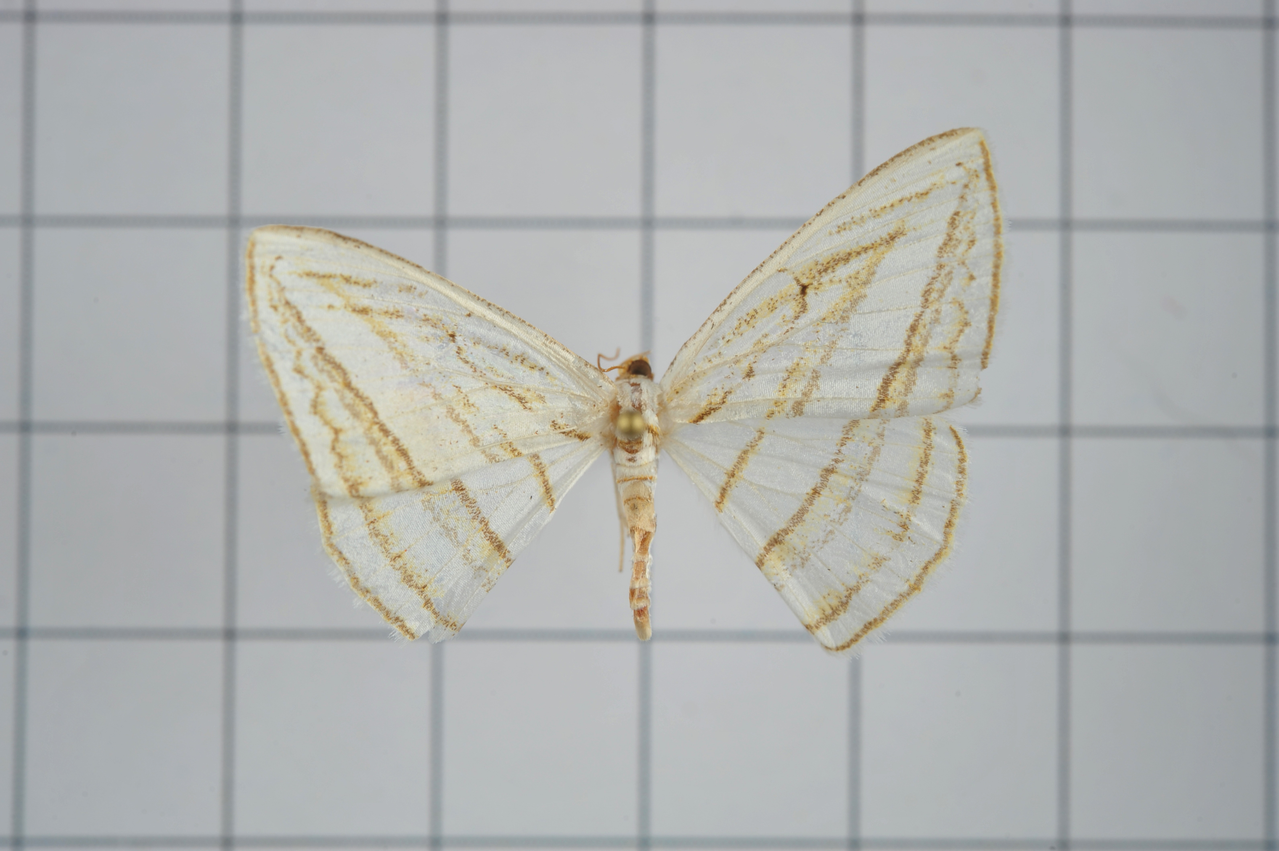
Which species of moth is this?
Orthocabera sericea sericea
